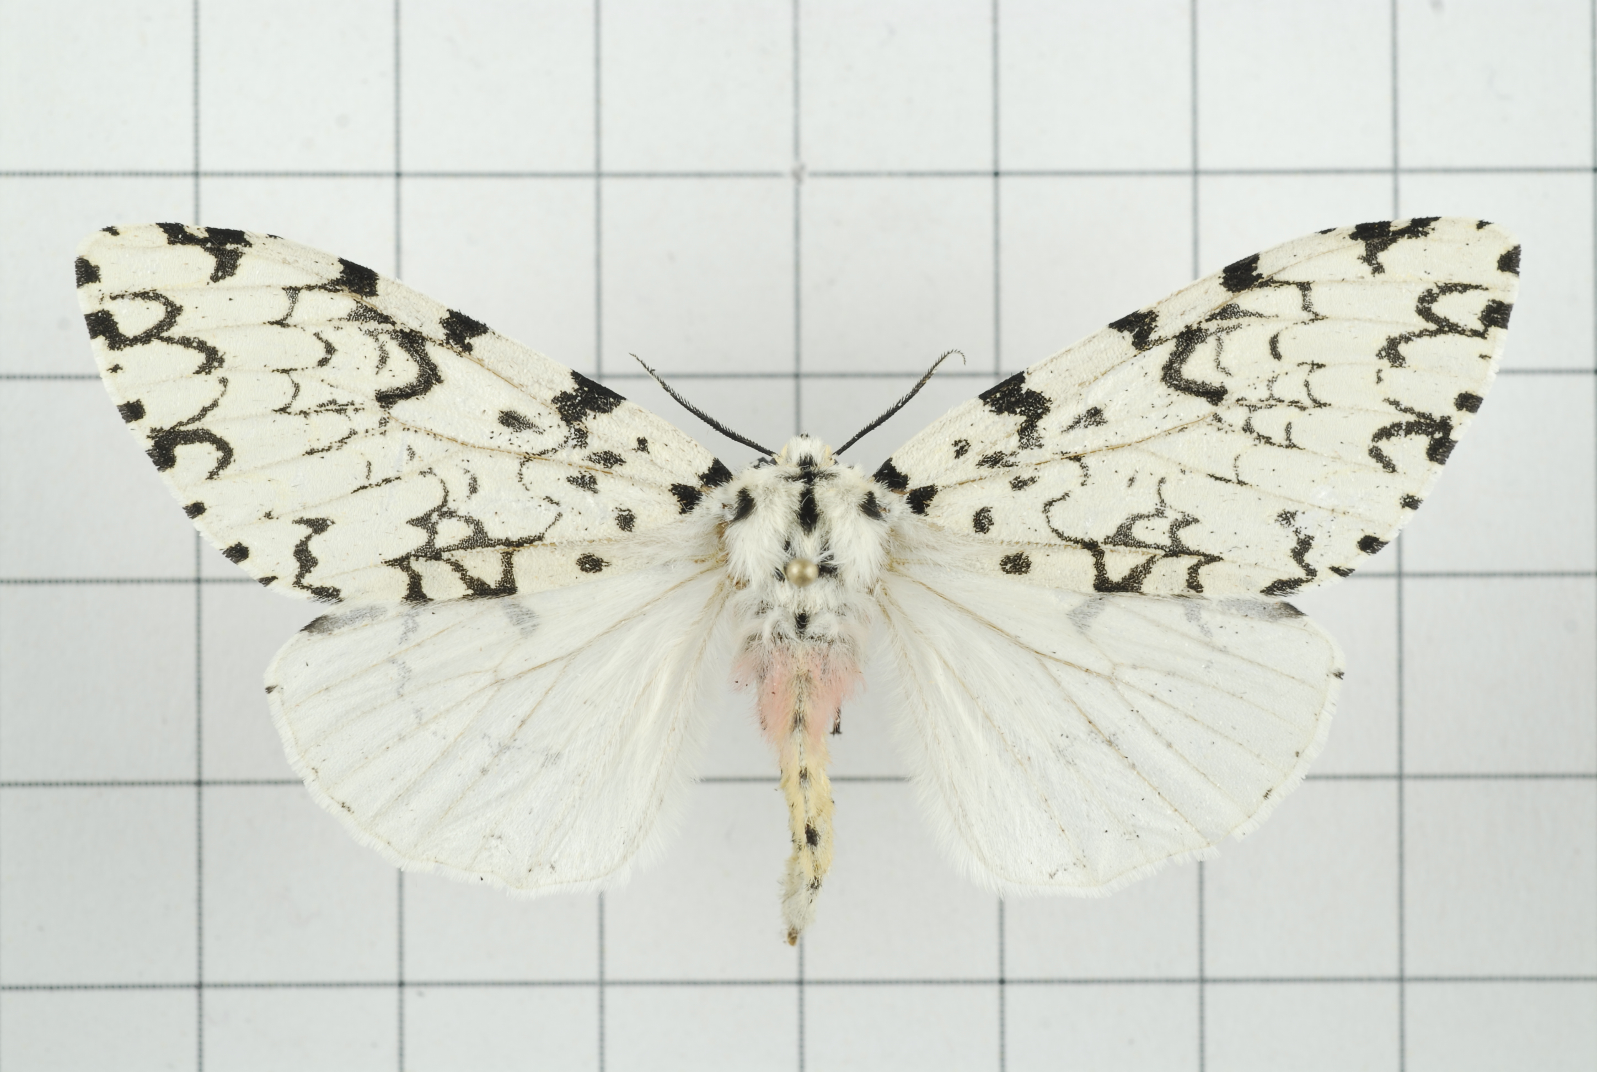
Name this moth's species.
Lymantria concolor concolor
